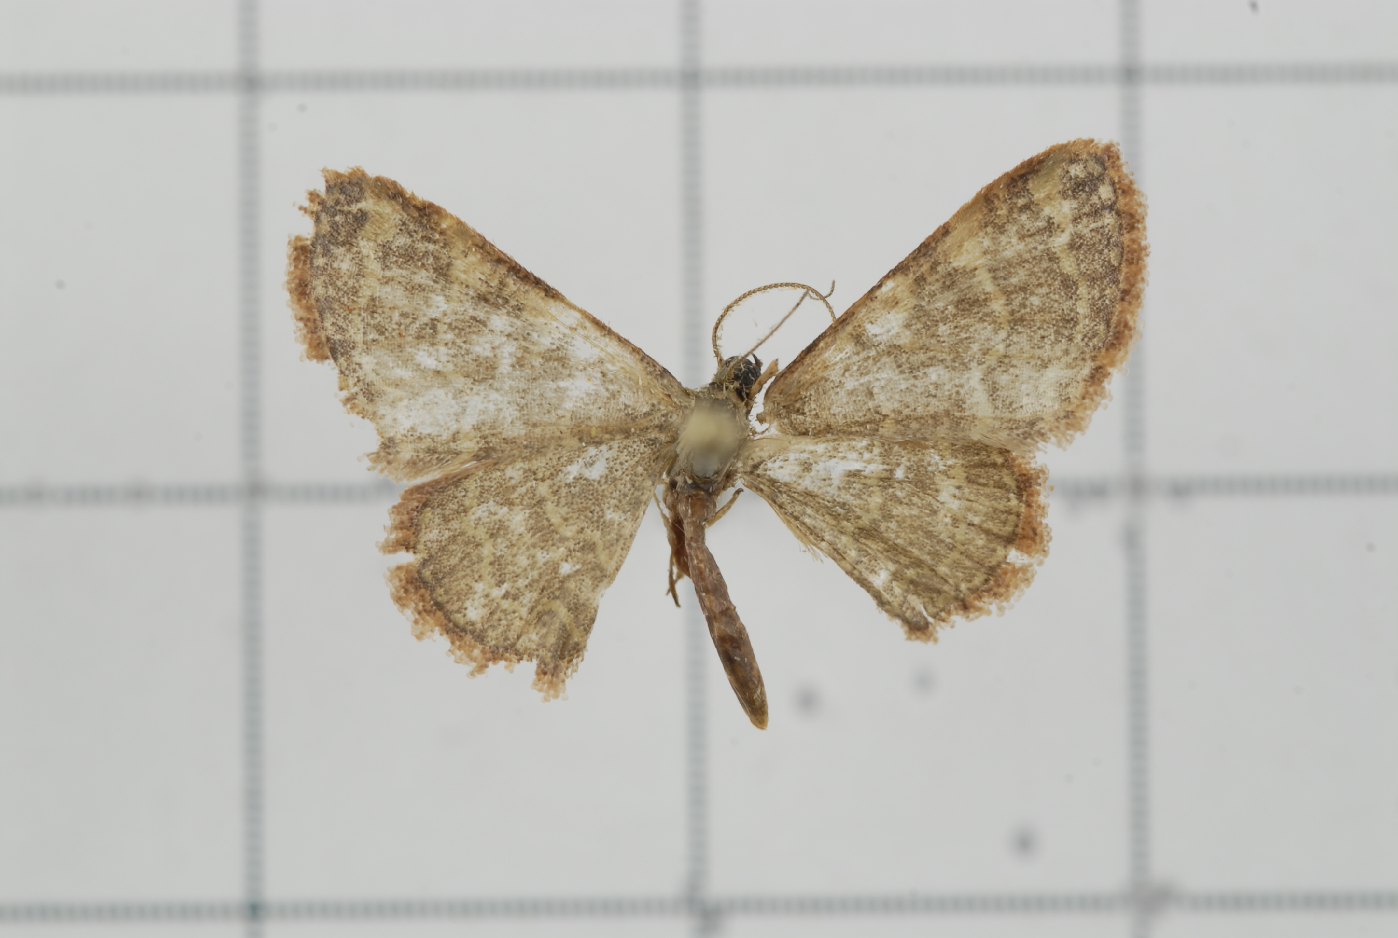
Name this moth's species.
Idaea costiguttata
